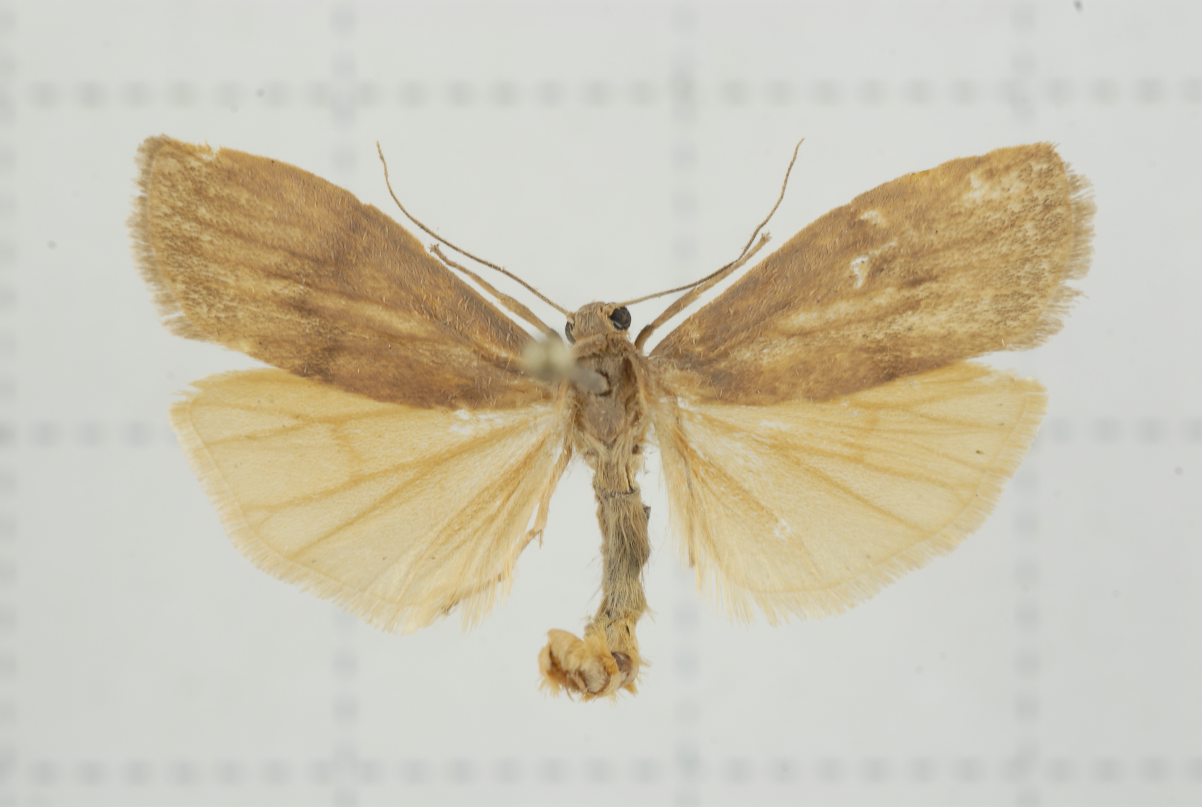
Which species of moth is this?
Teuloma tainebula
